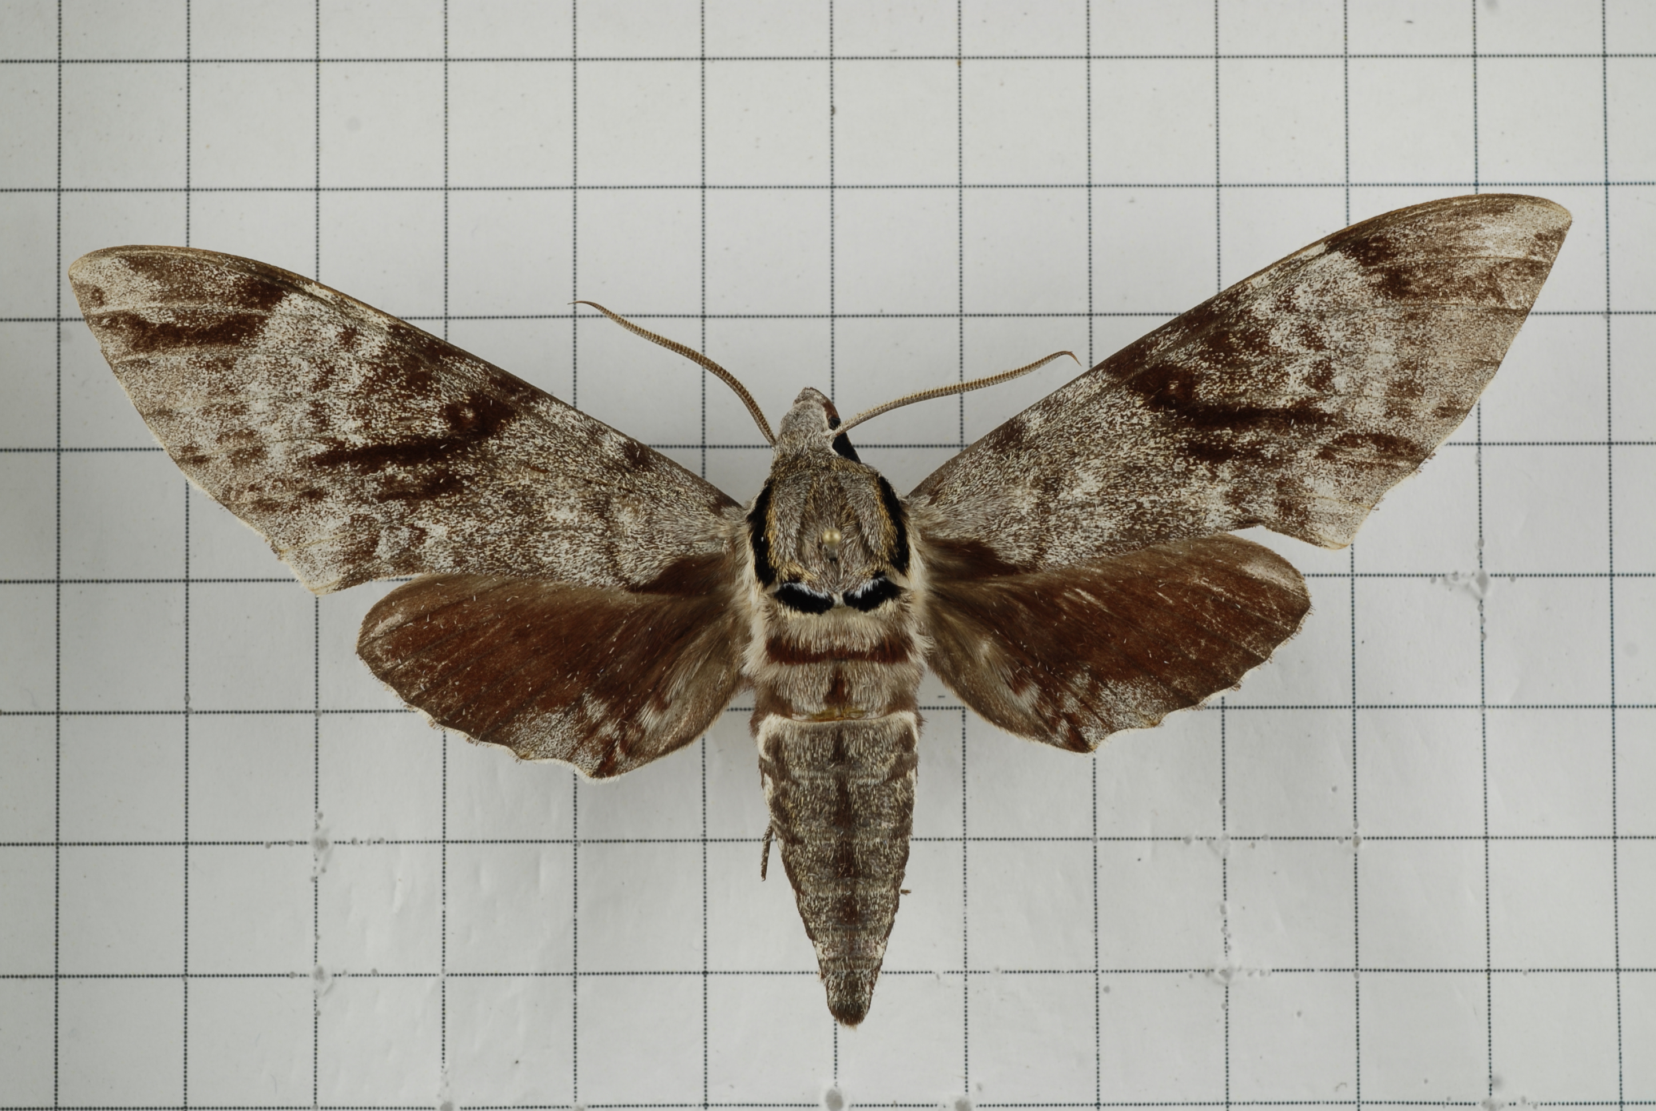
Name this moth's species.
Notonagemia analis analis
